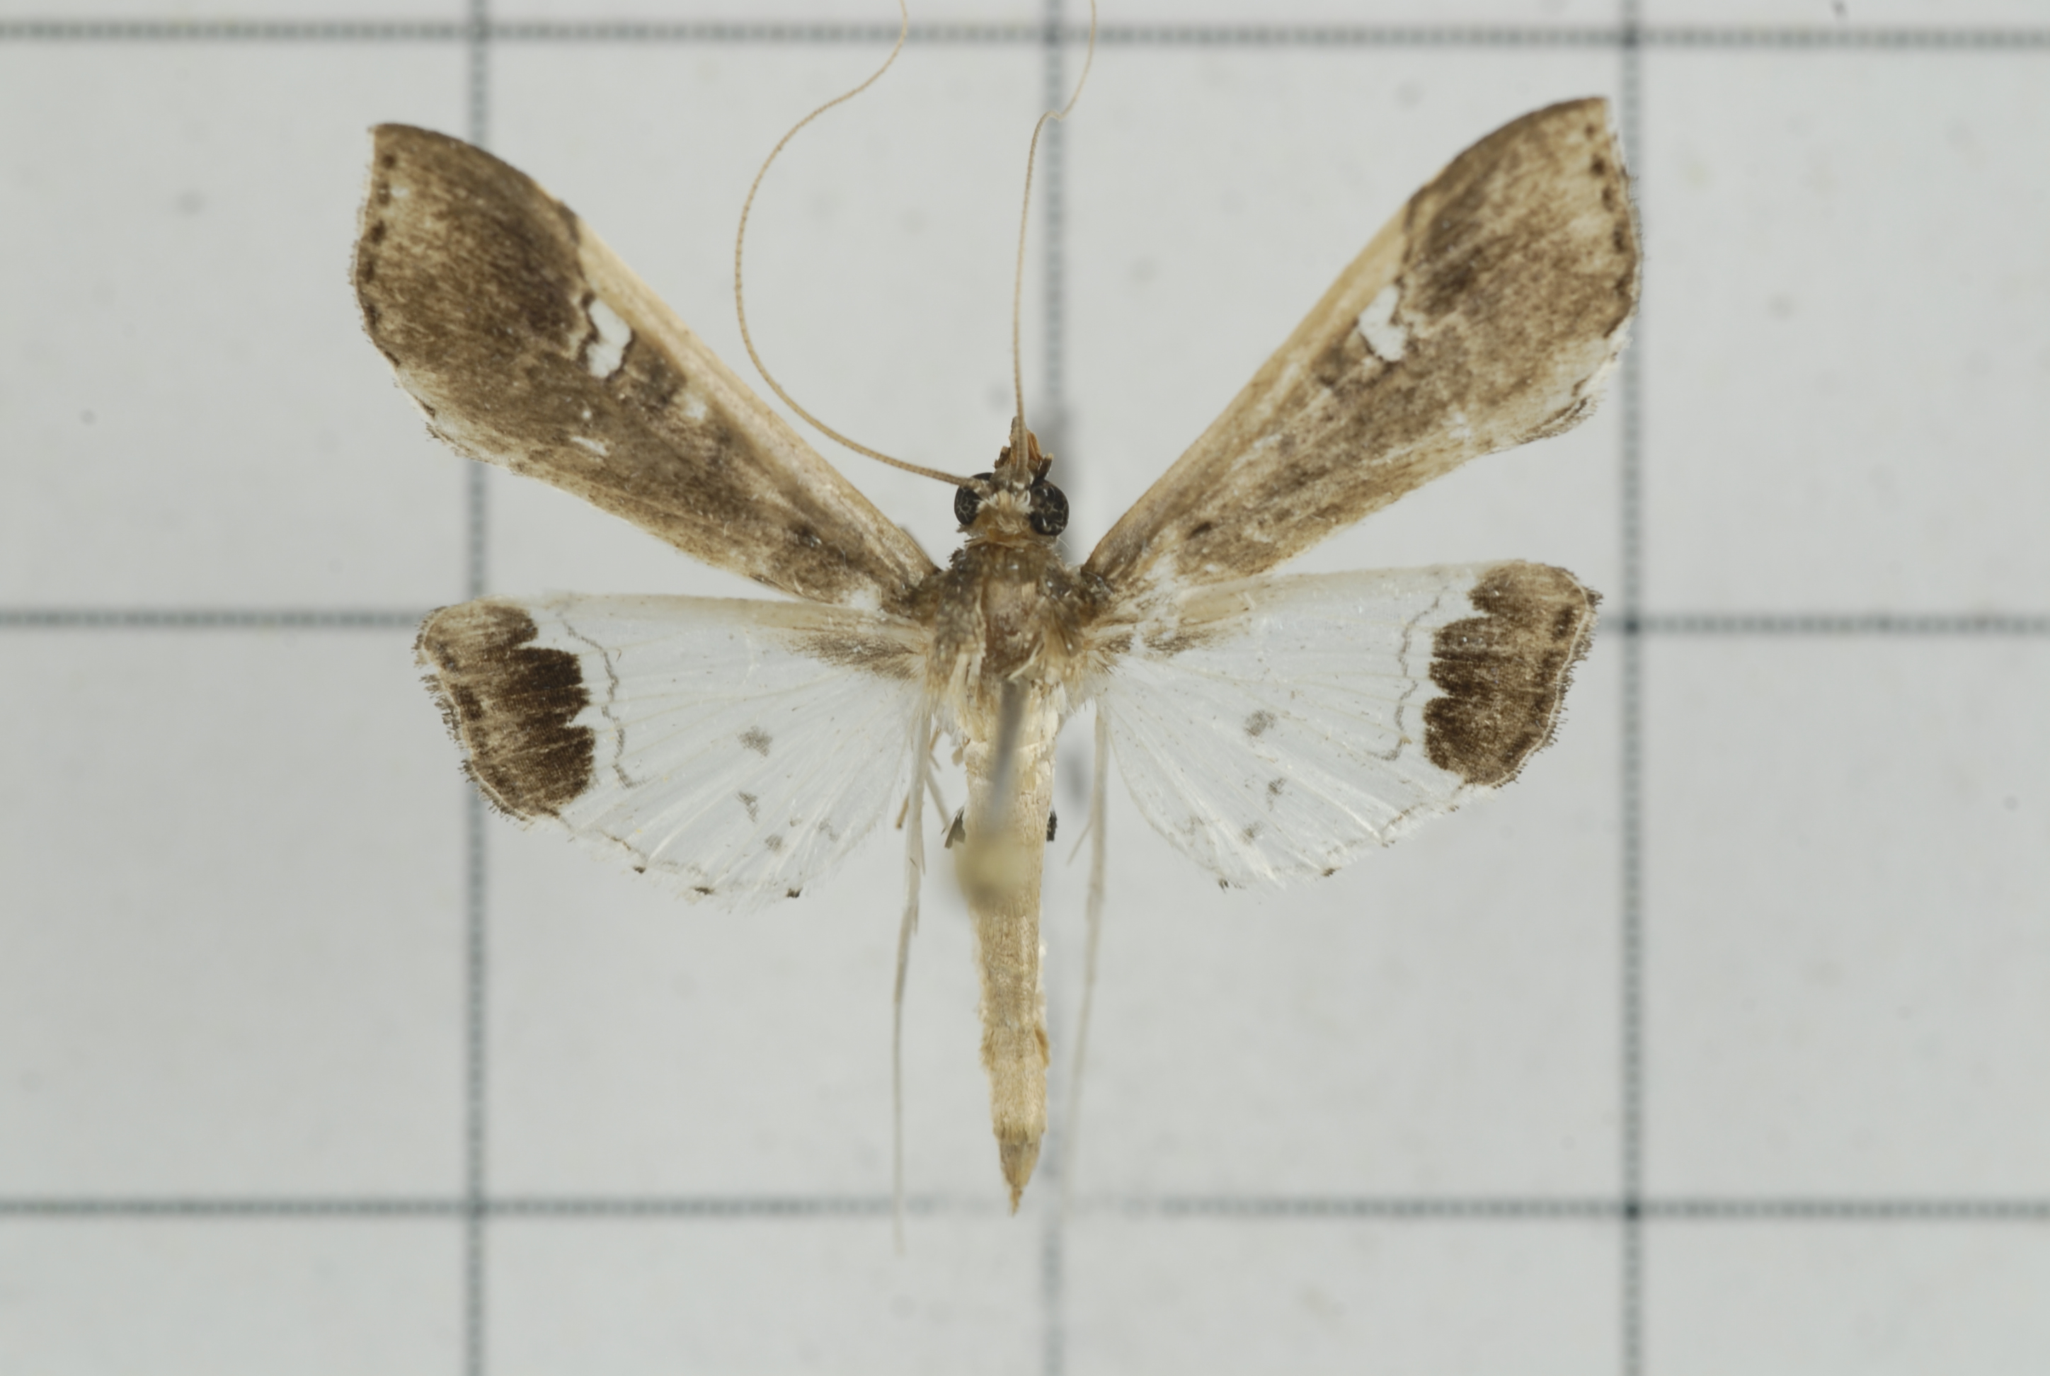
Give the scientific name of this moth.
Maruca amboinalis
